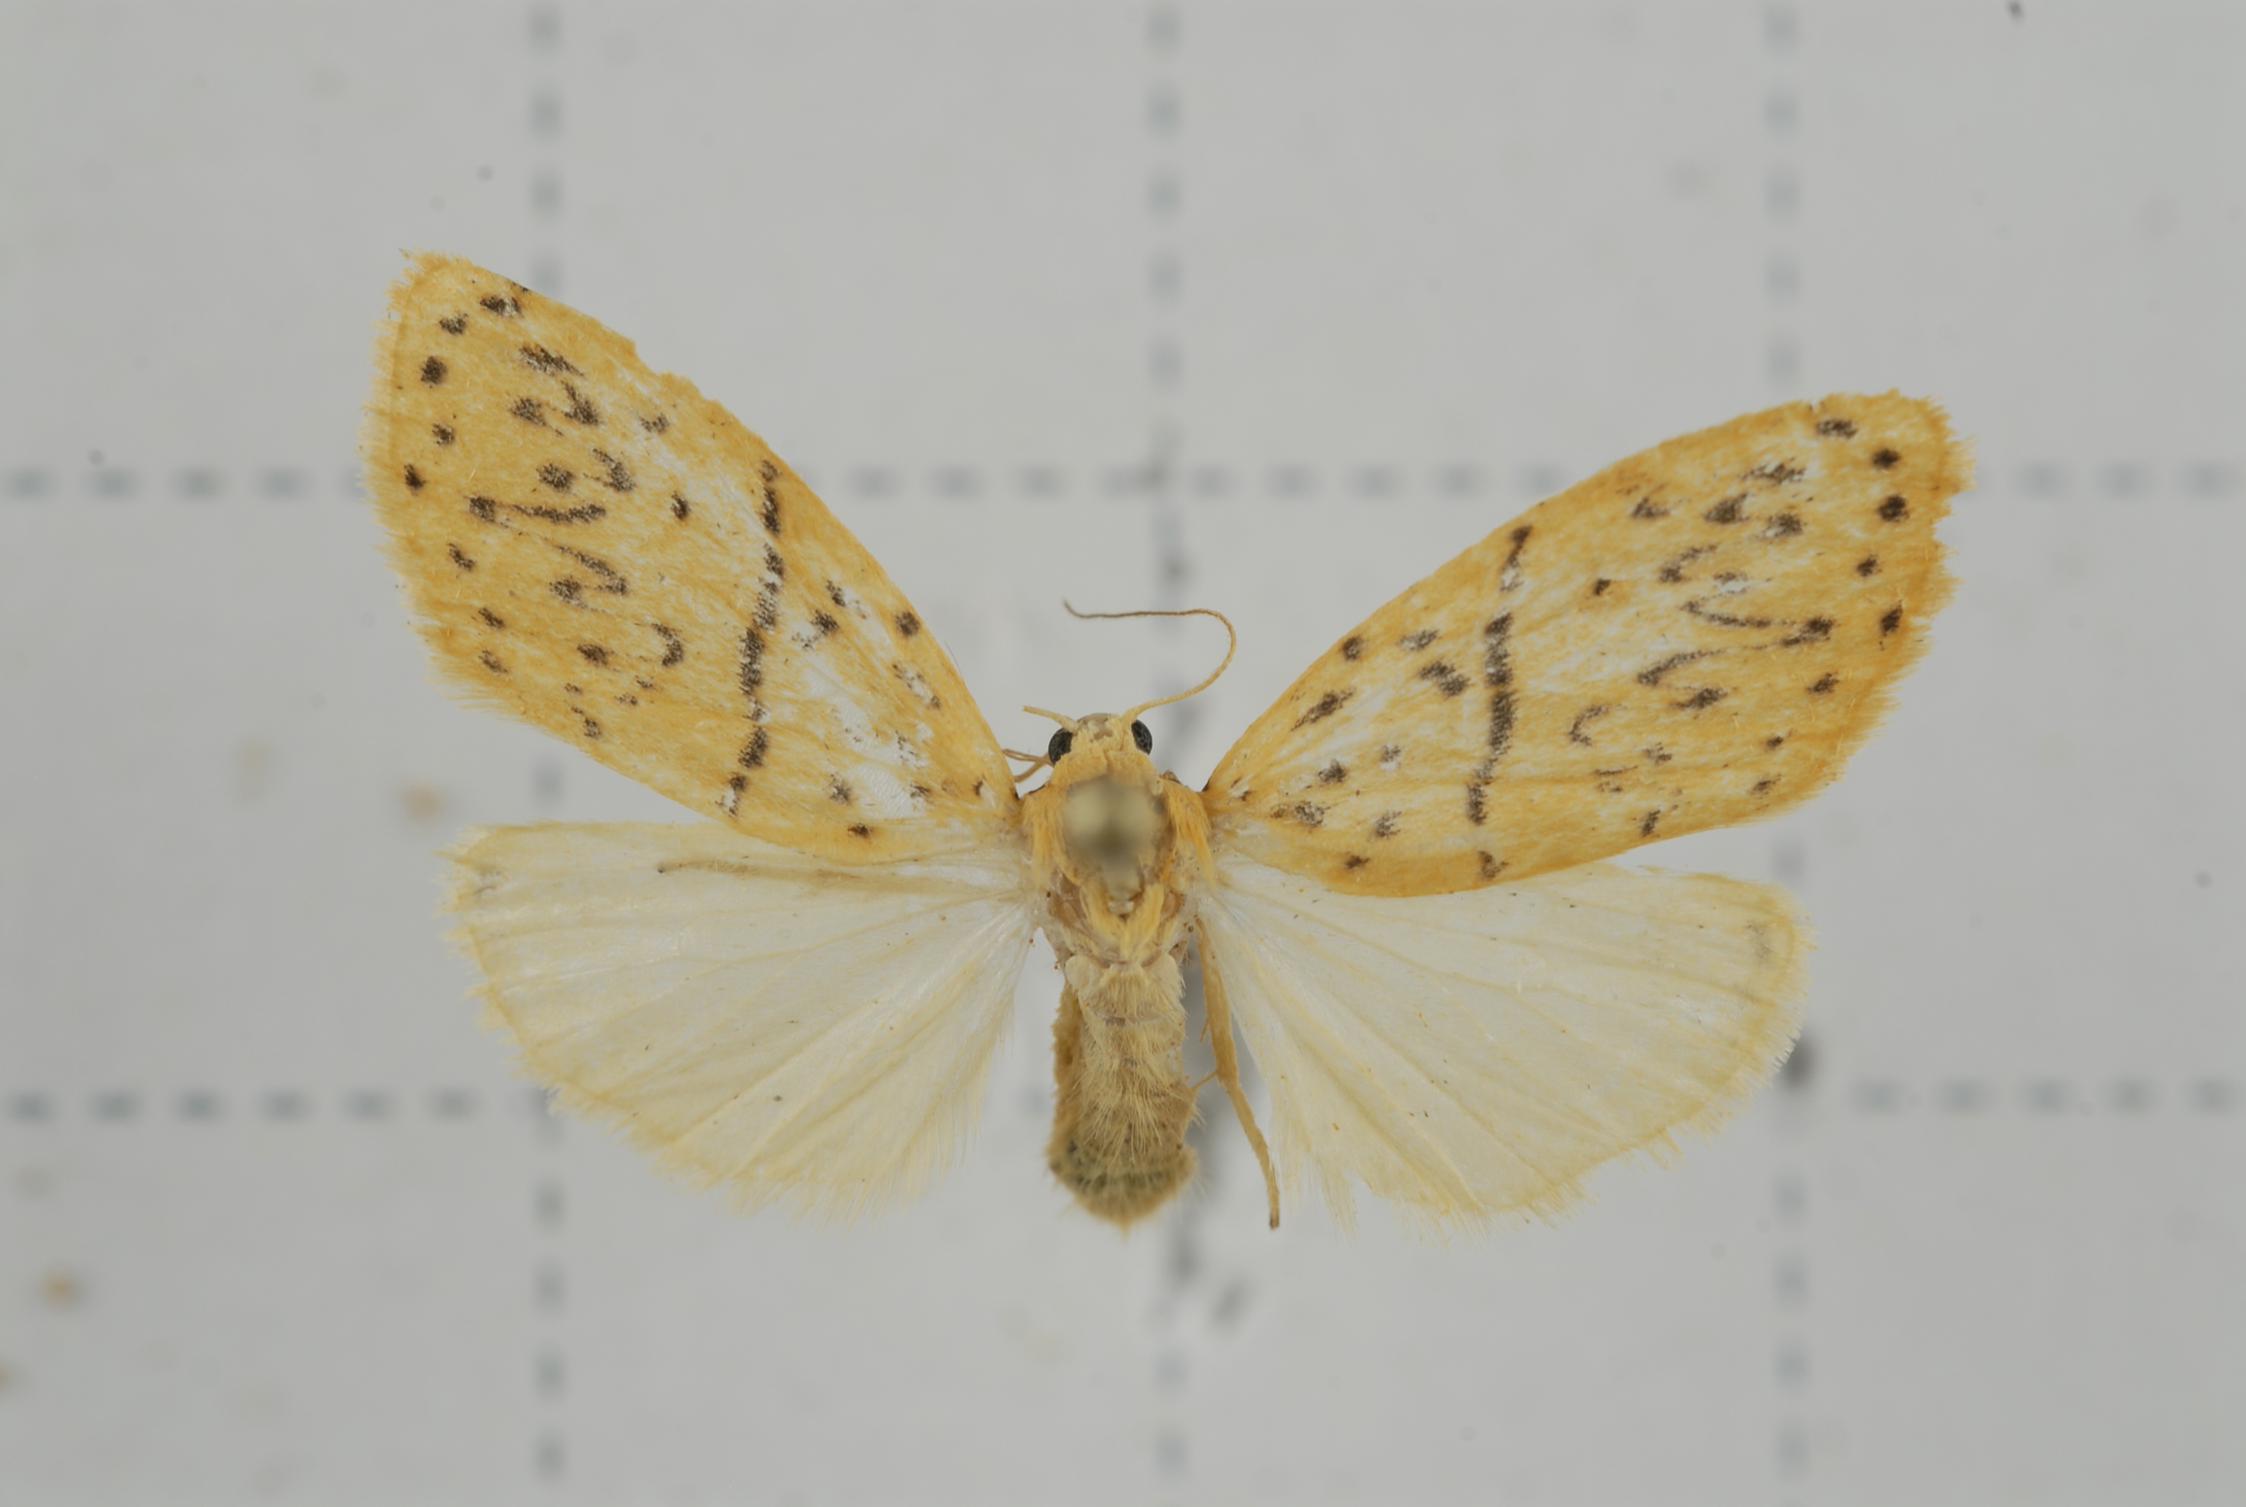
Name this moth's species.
Huangilene alikangiae alikangiae
